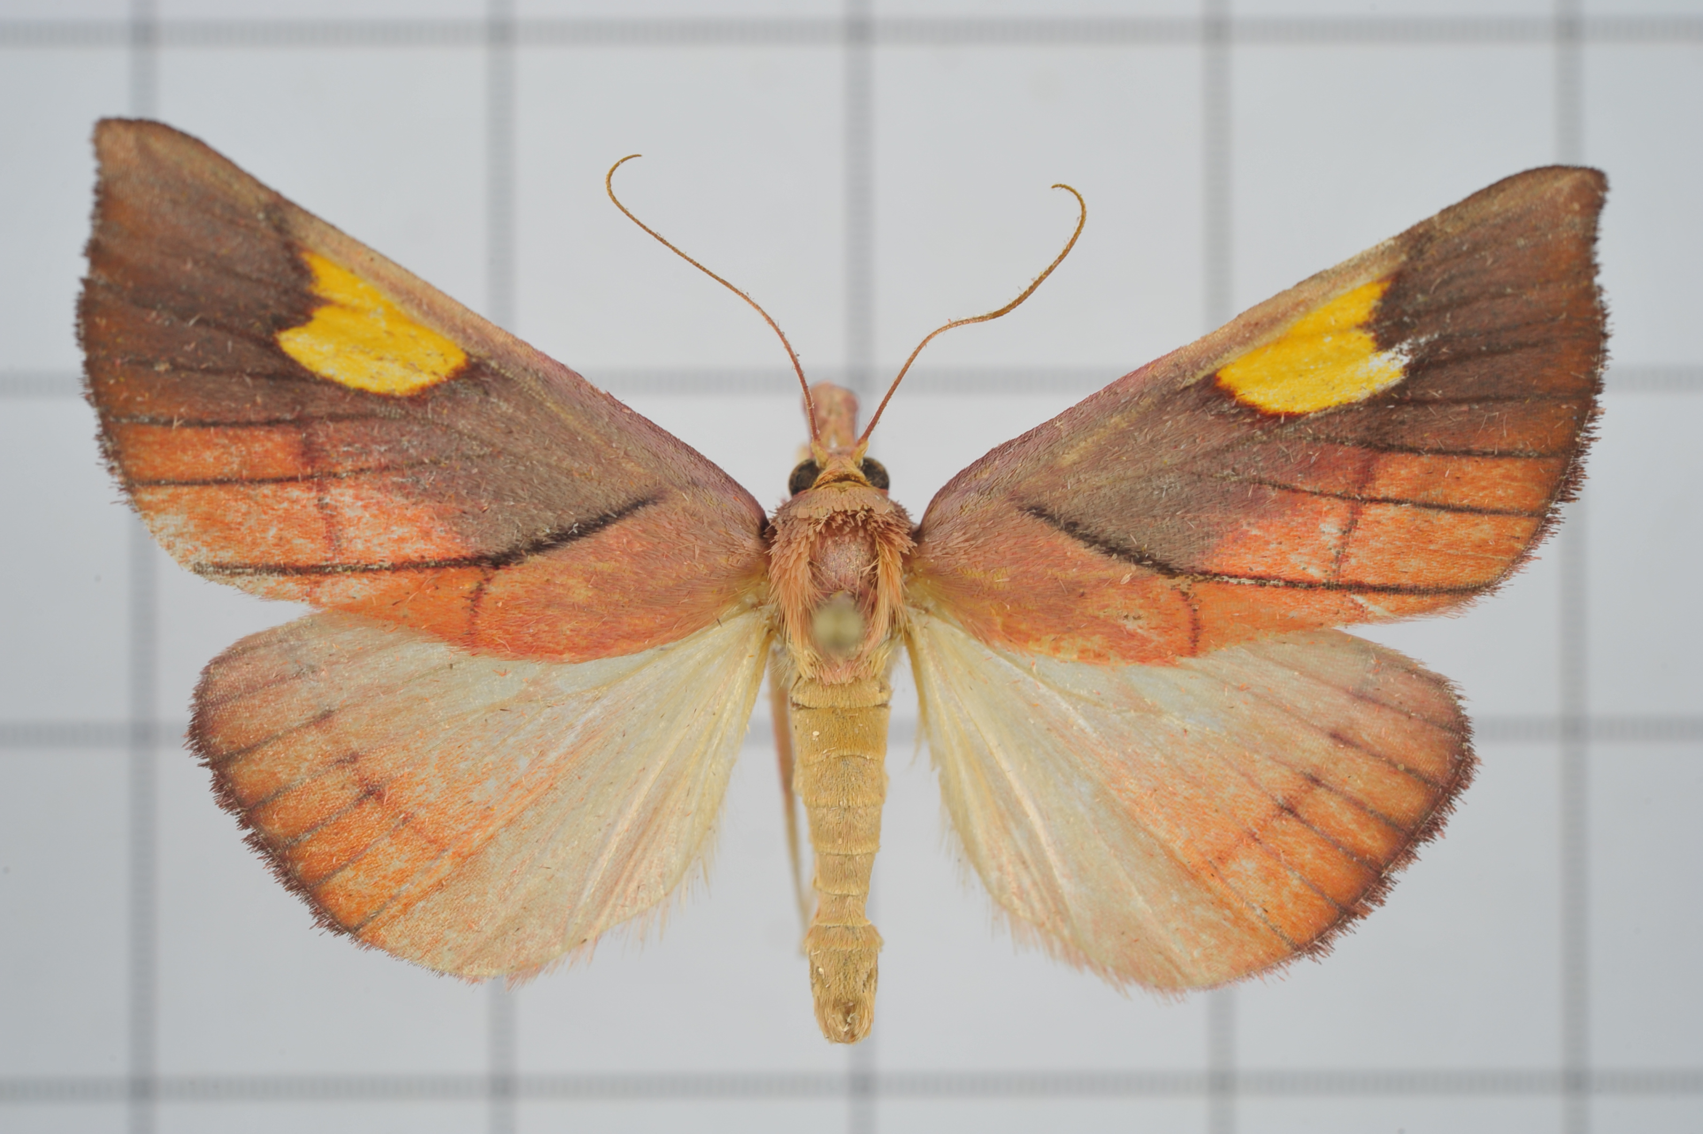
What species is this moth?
Orybina flaviplaga
